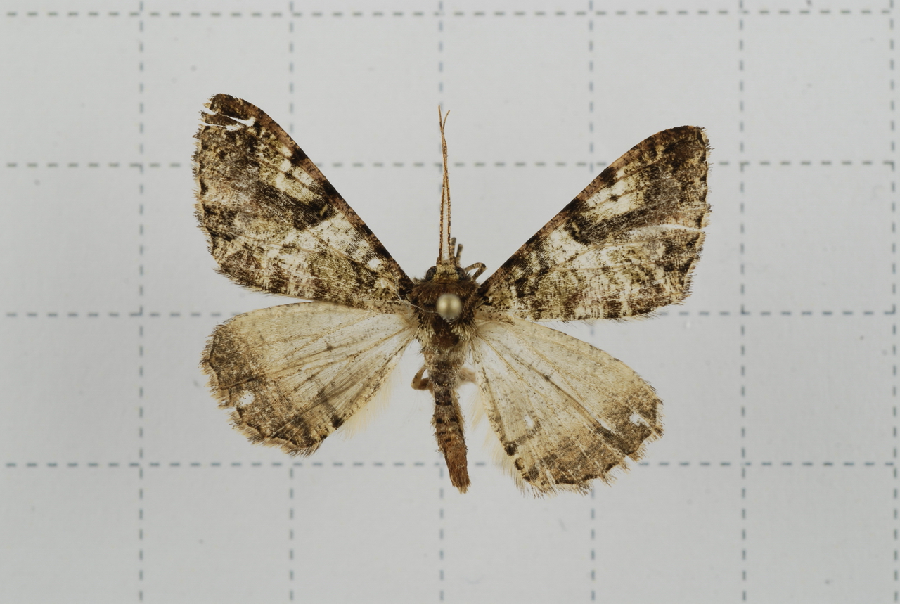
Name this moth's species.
Gasterocome pannosaria orta
